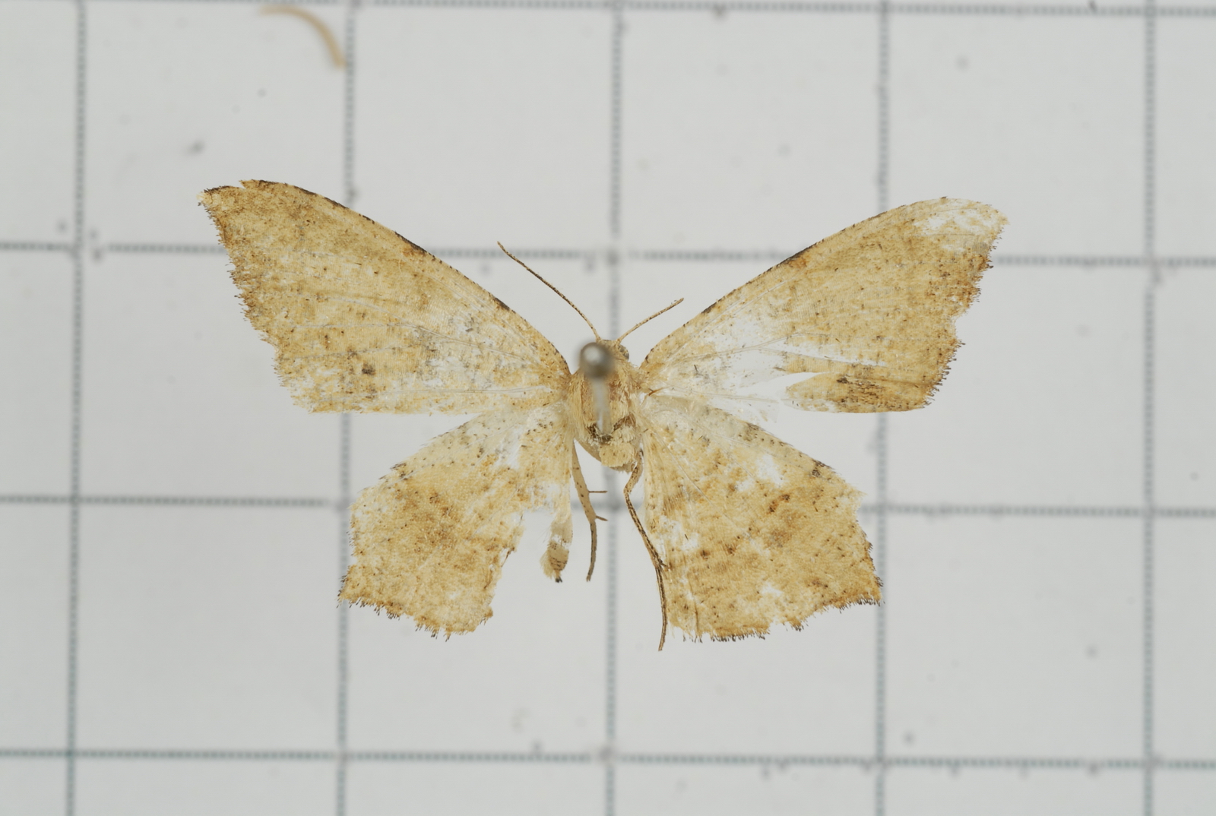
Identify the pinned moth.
Krananda falcata
